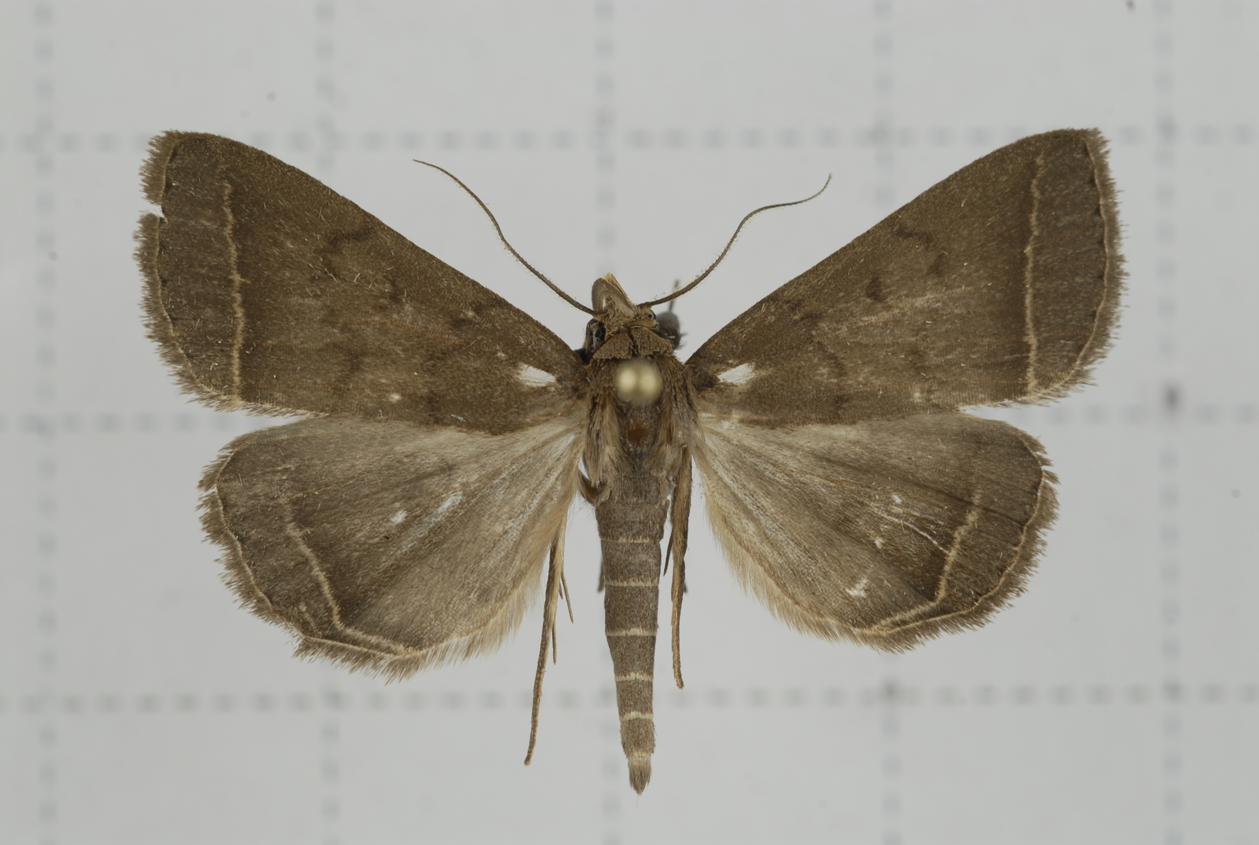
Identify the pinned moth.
Simplicia simplicissima
